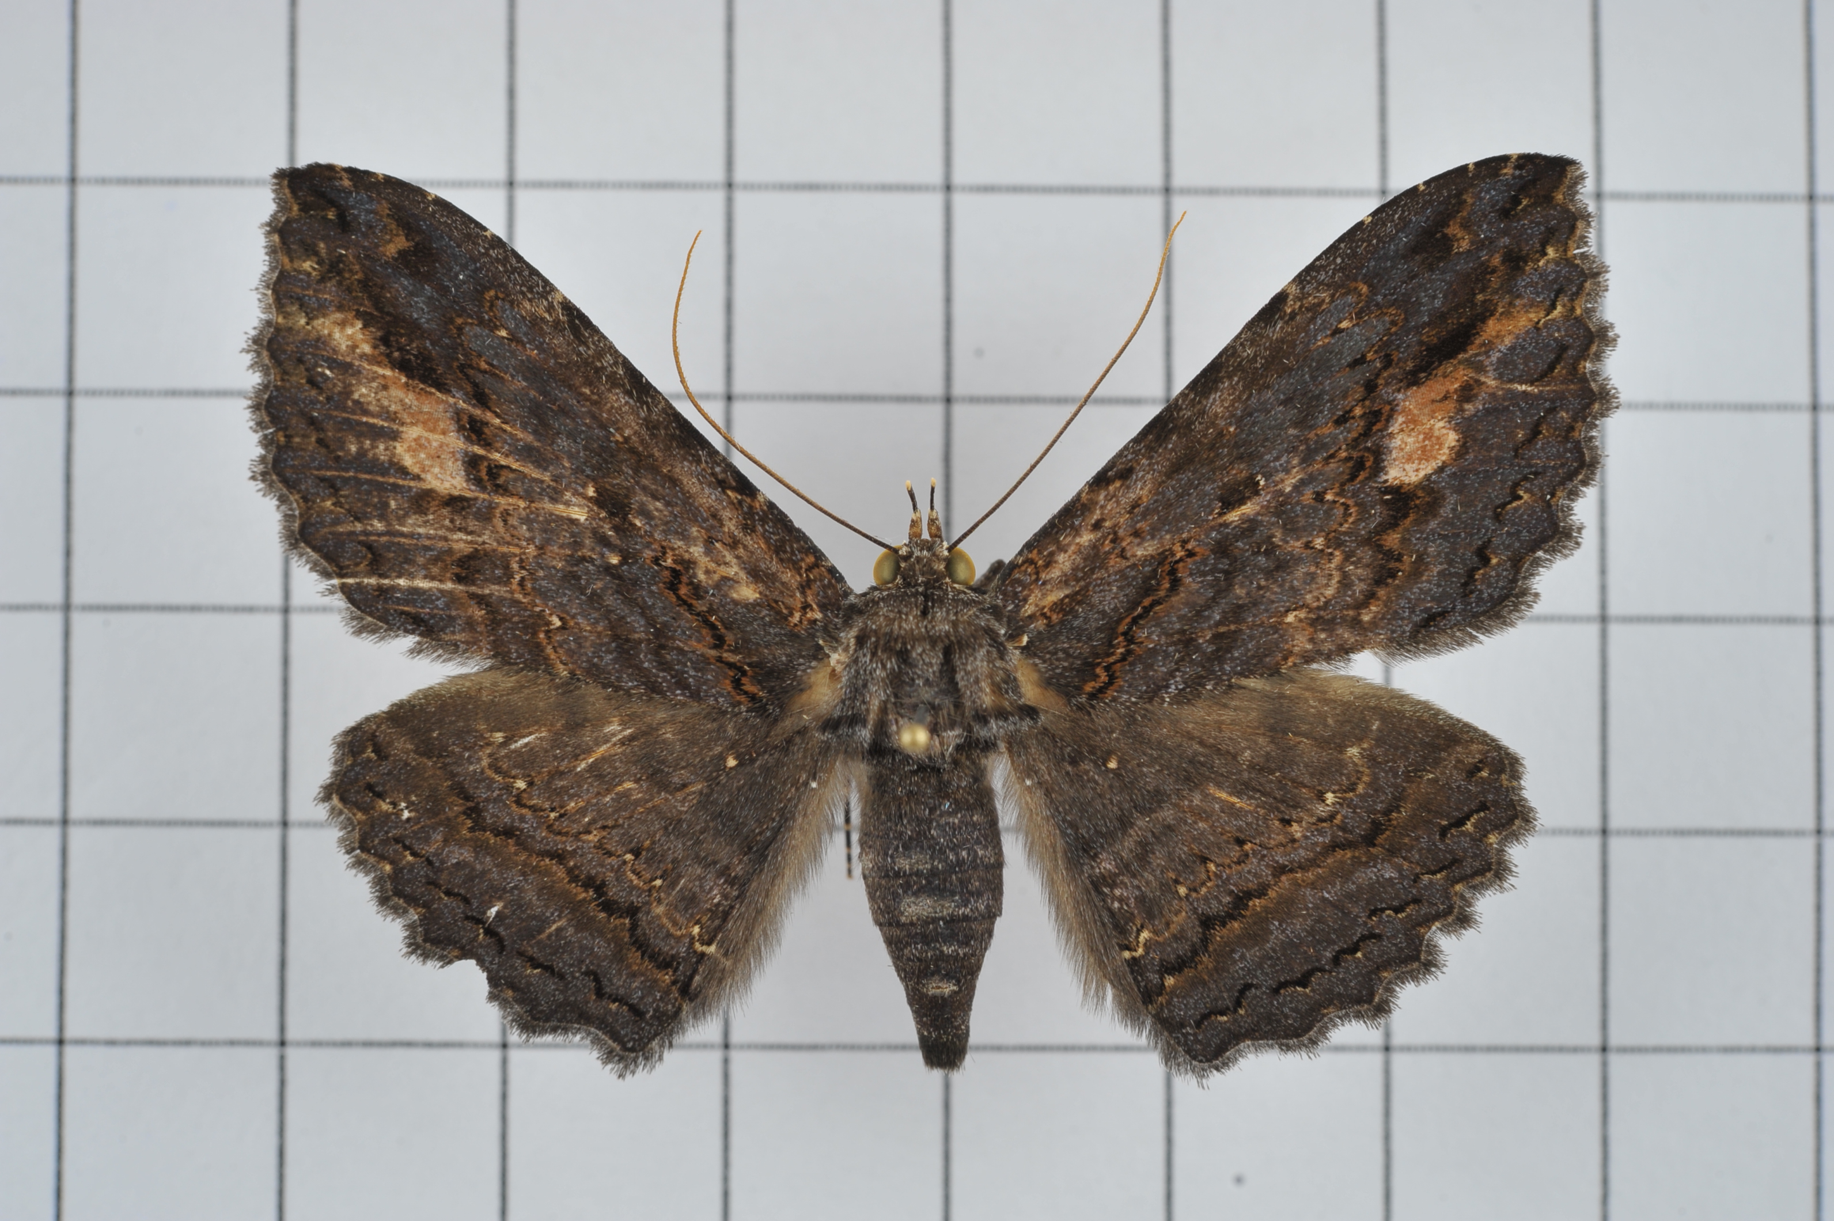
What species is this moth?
Anisoneura salebrosa
